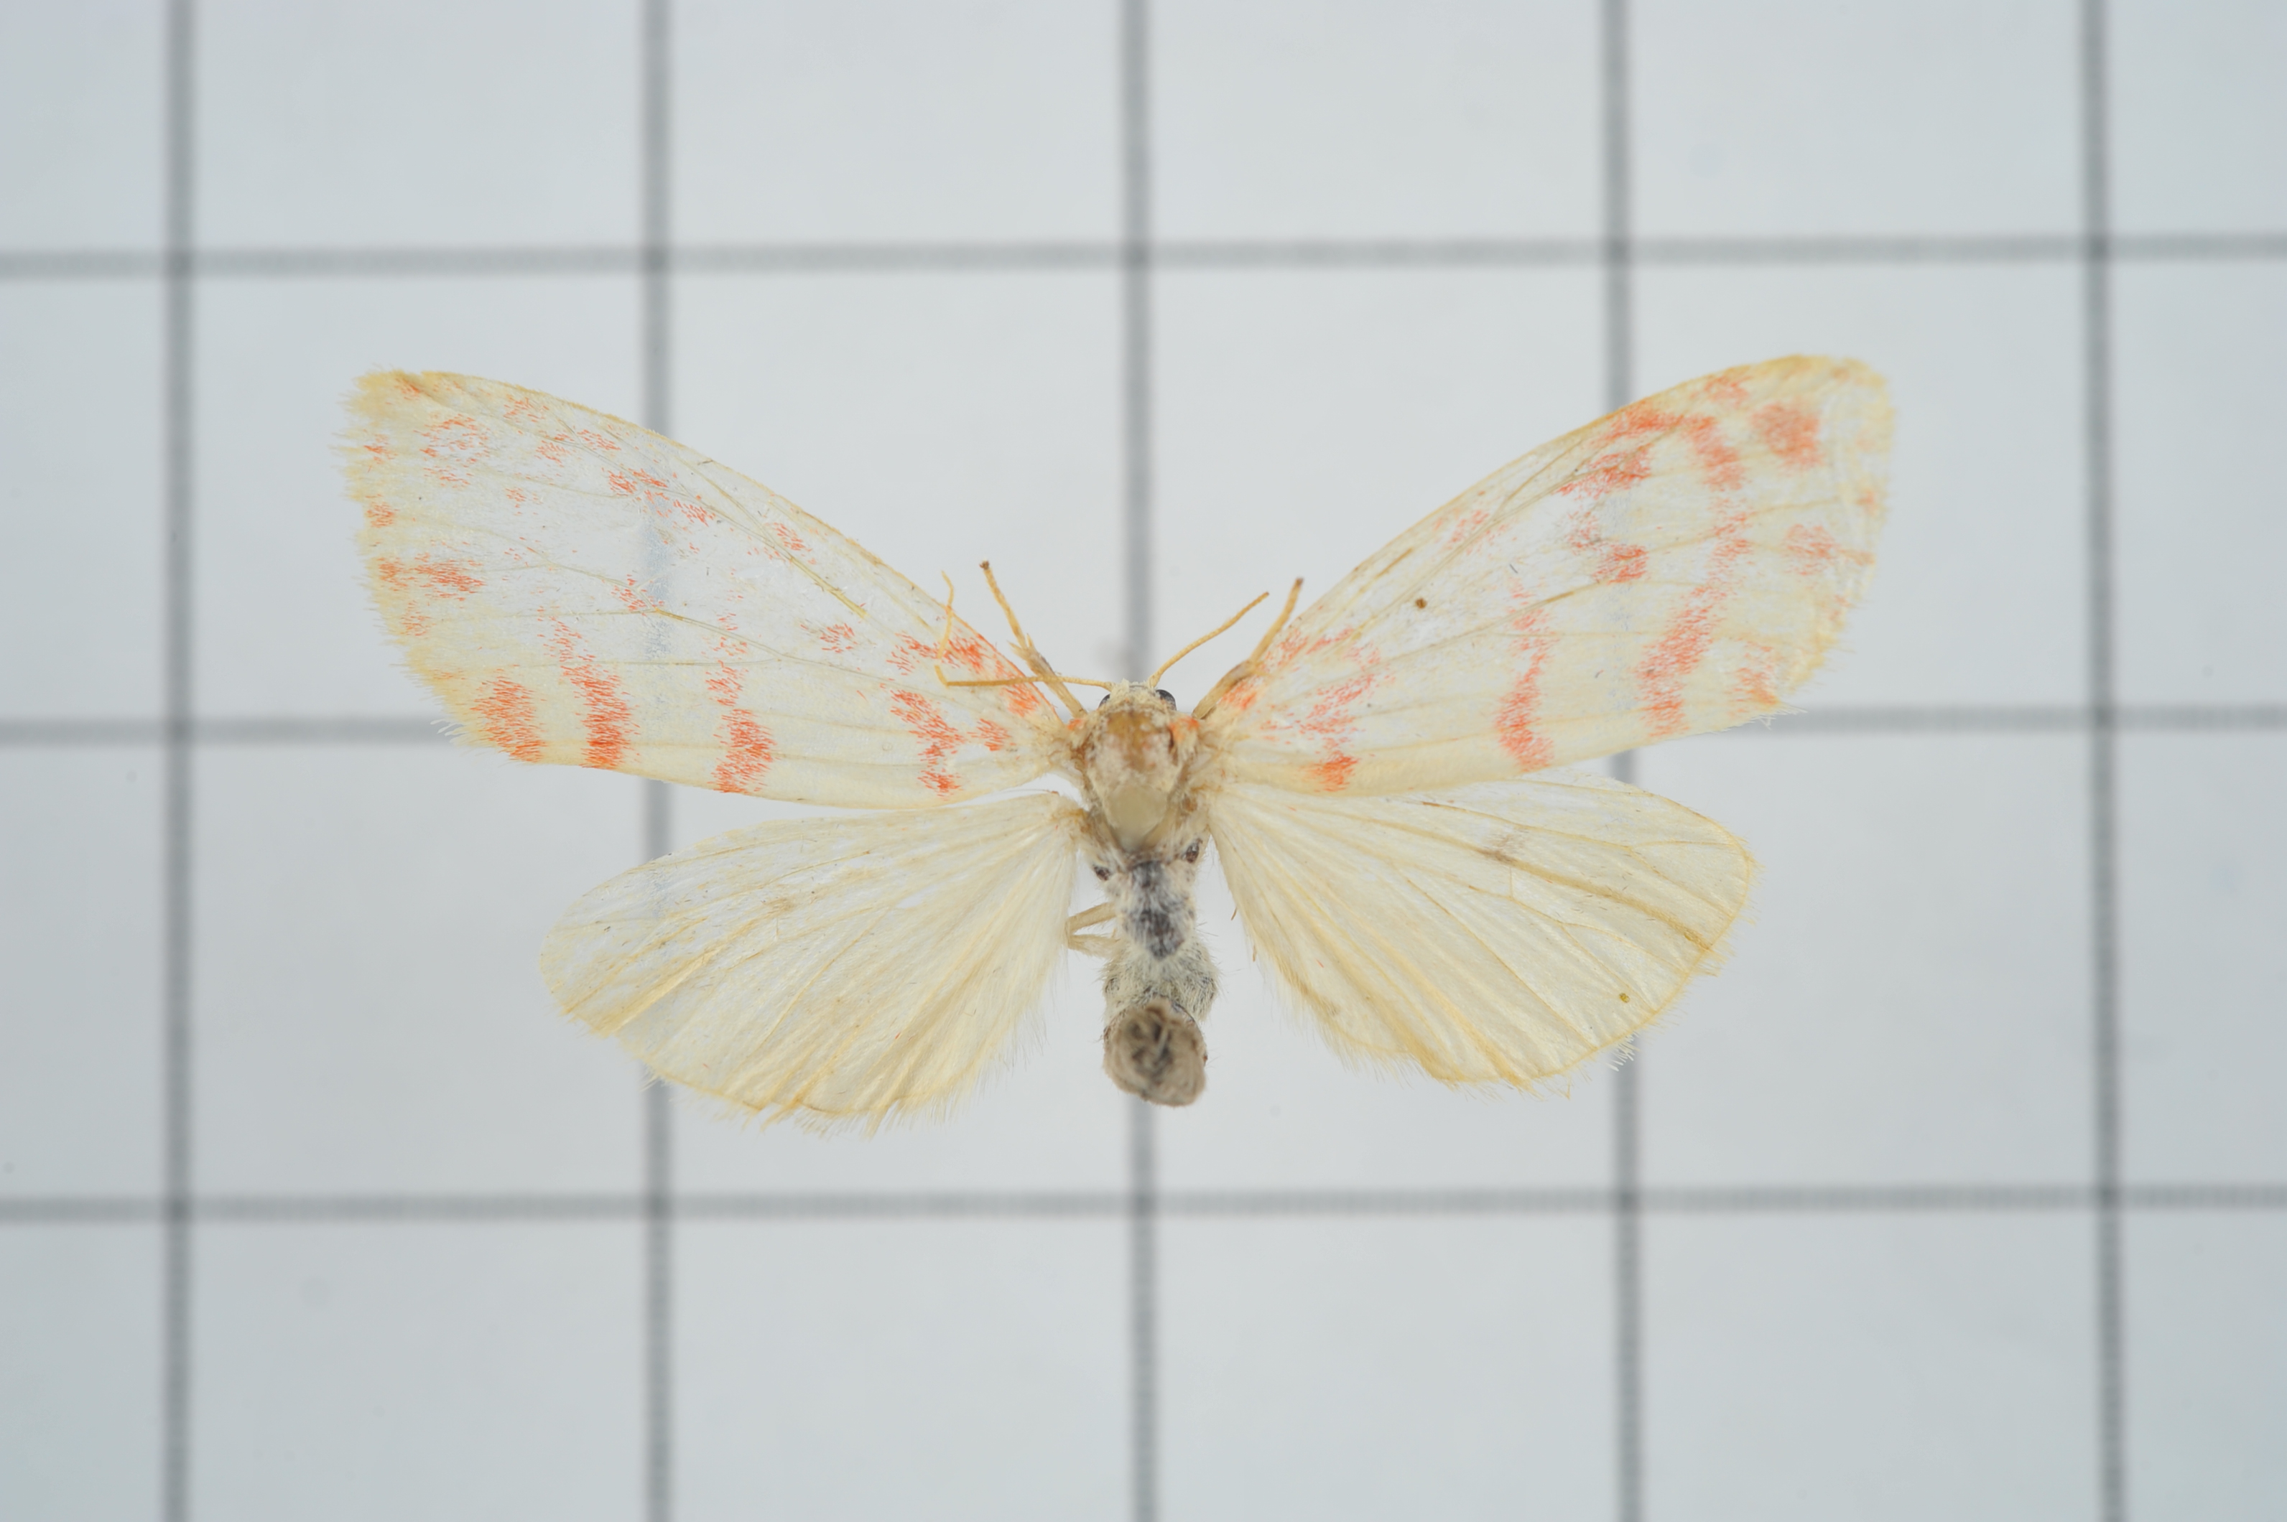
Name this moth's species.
Nephelomilta karenkonis
